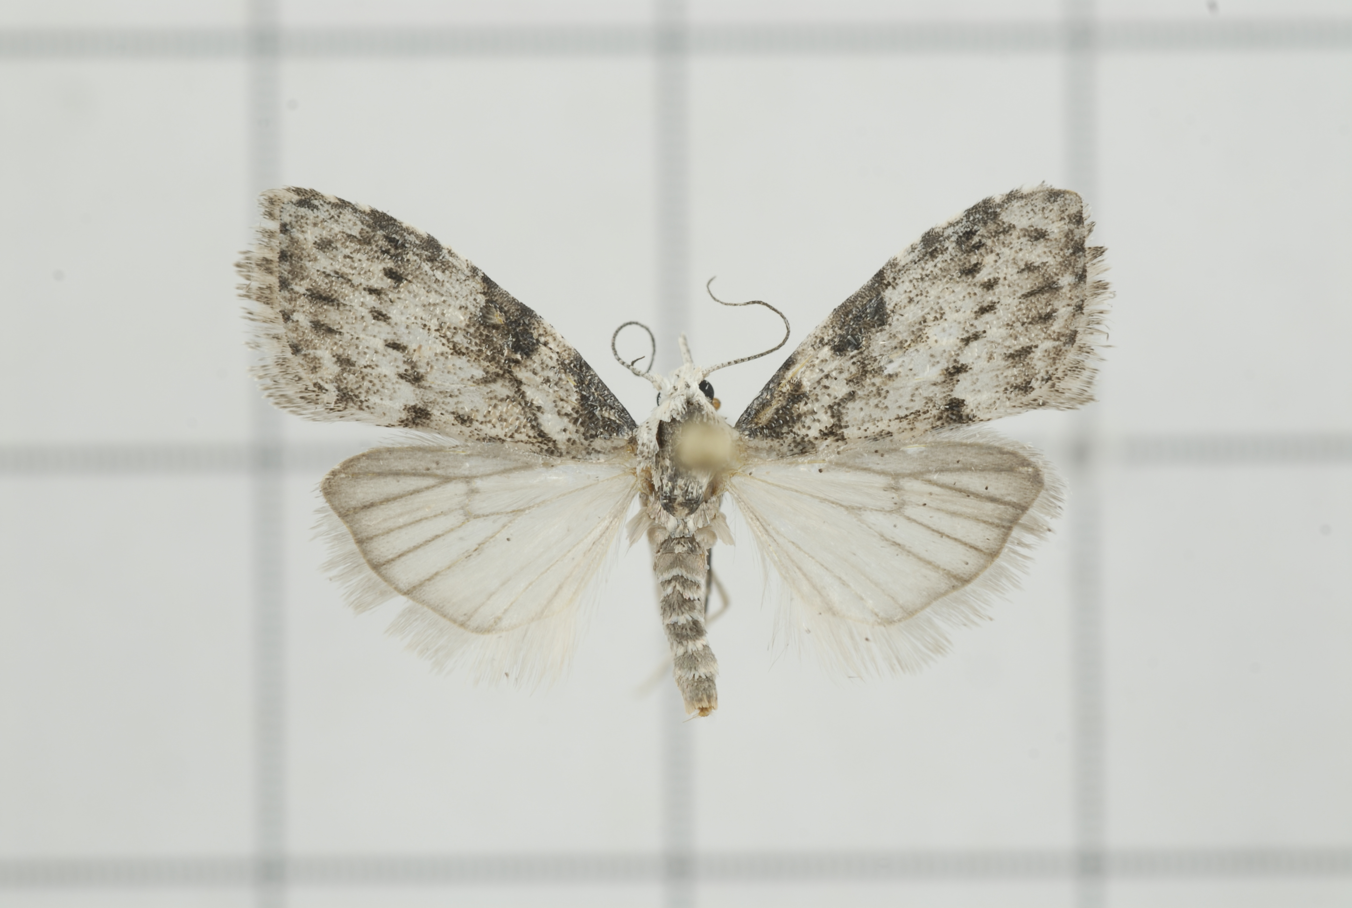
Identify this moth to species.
Manoba phaeochroa
